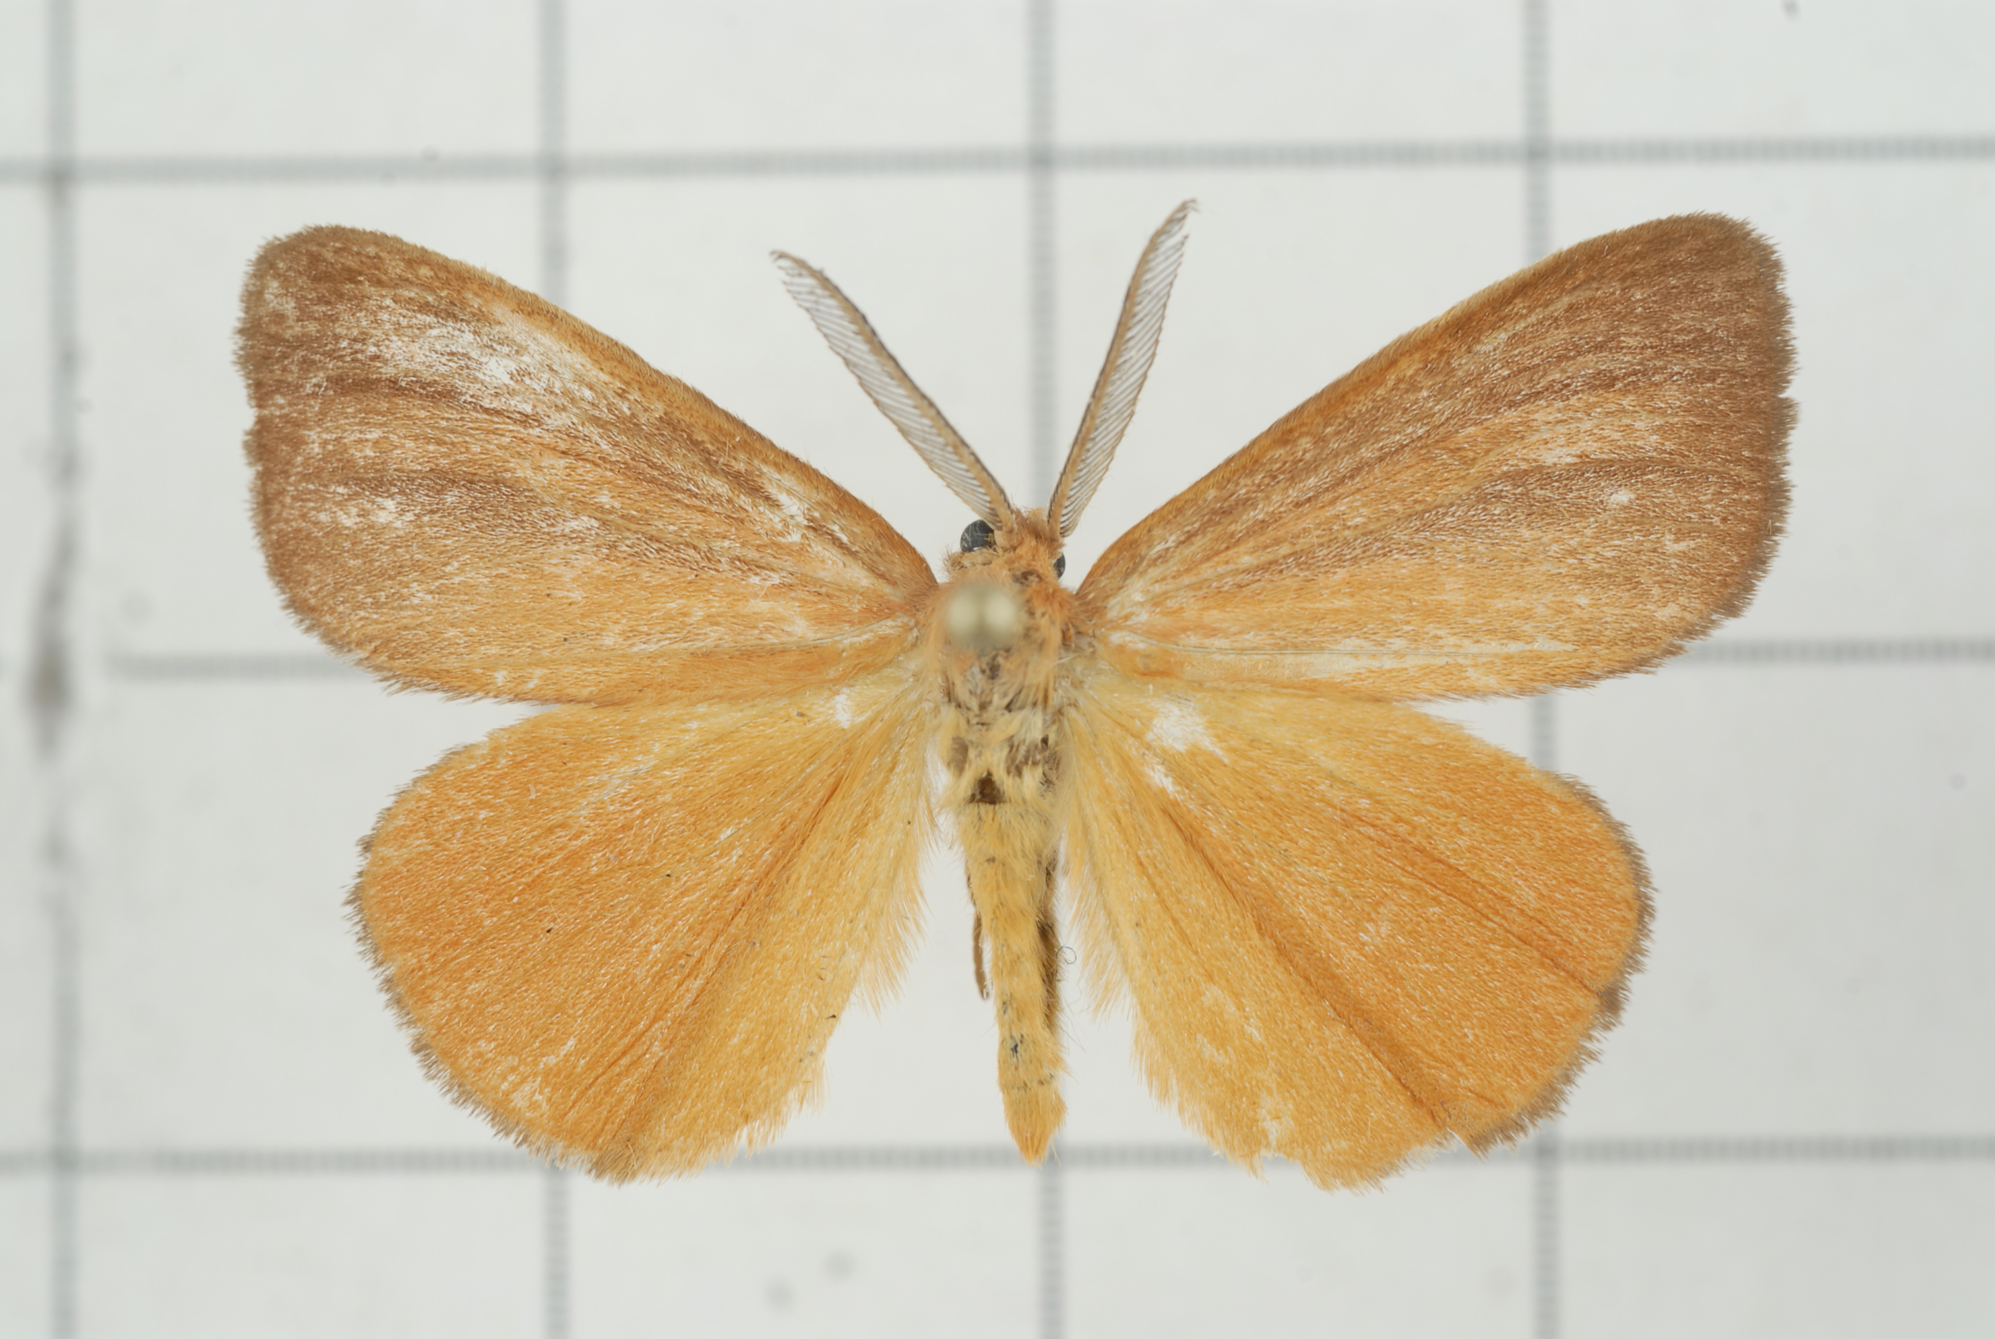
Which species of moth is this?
Pantana substrigosa
